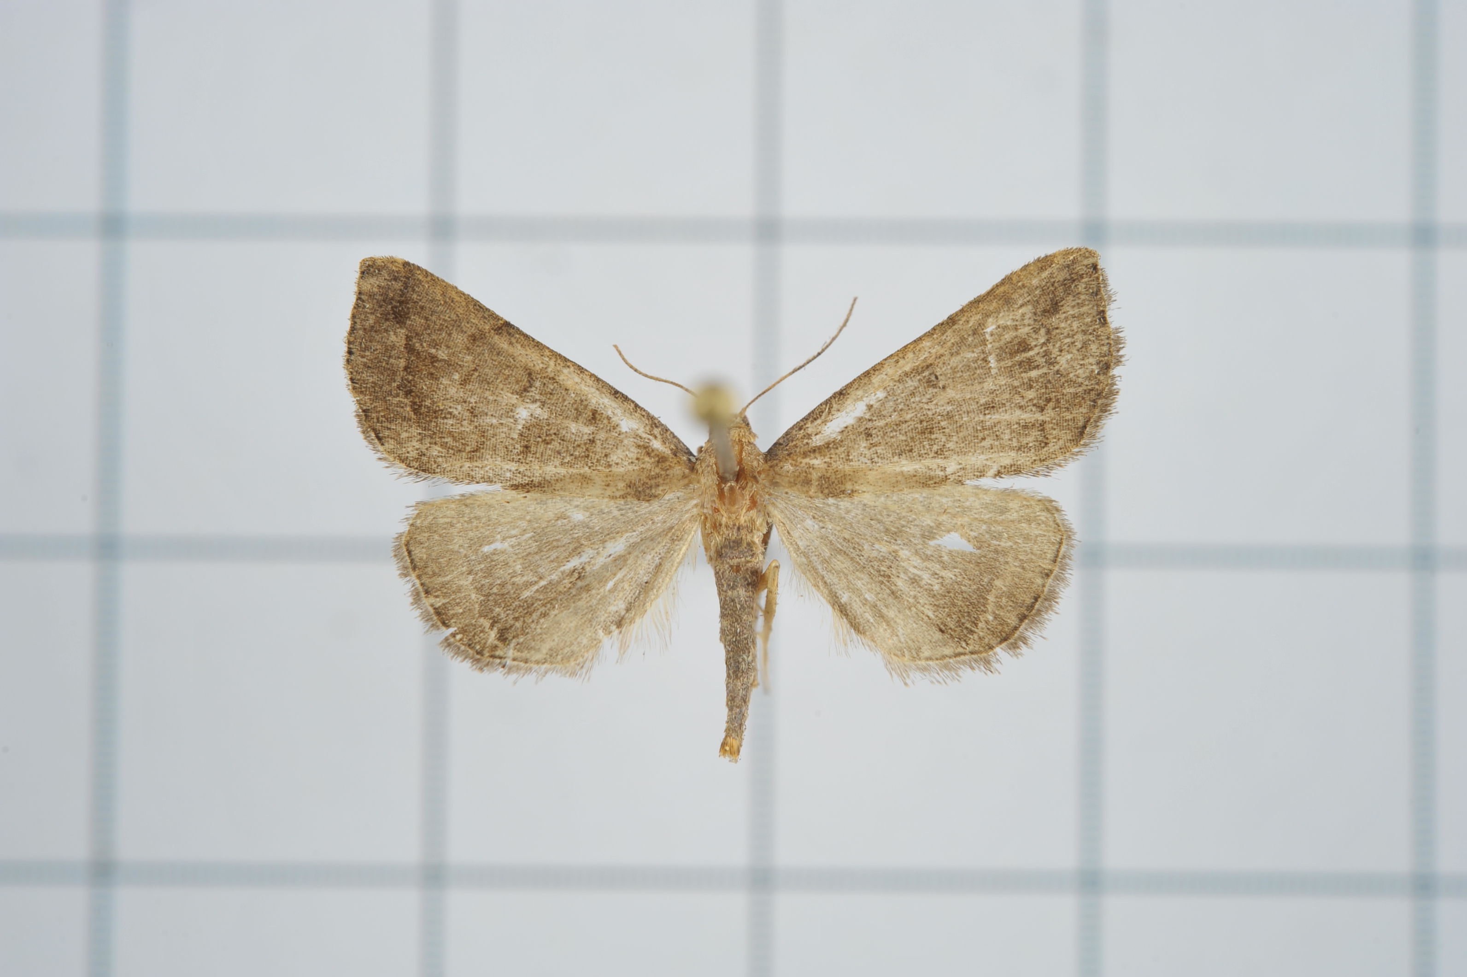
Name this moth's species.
Herminia undulata
